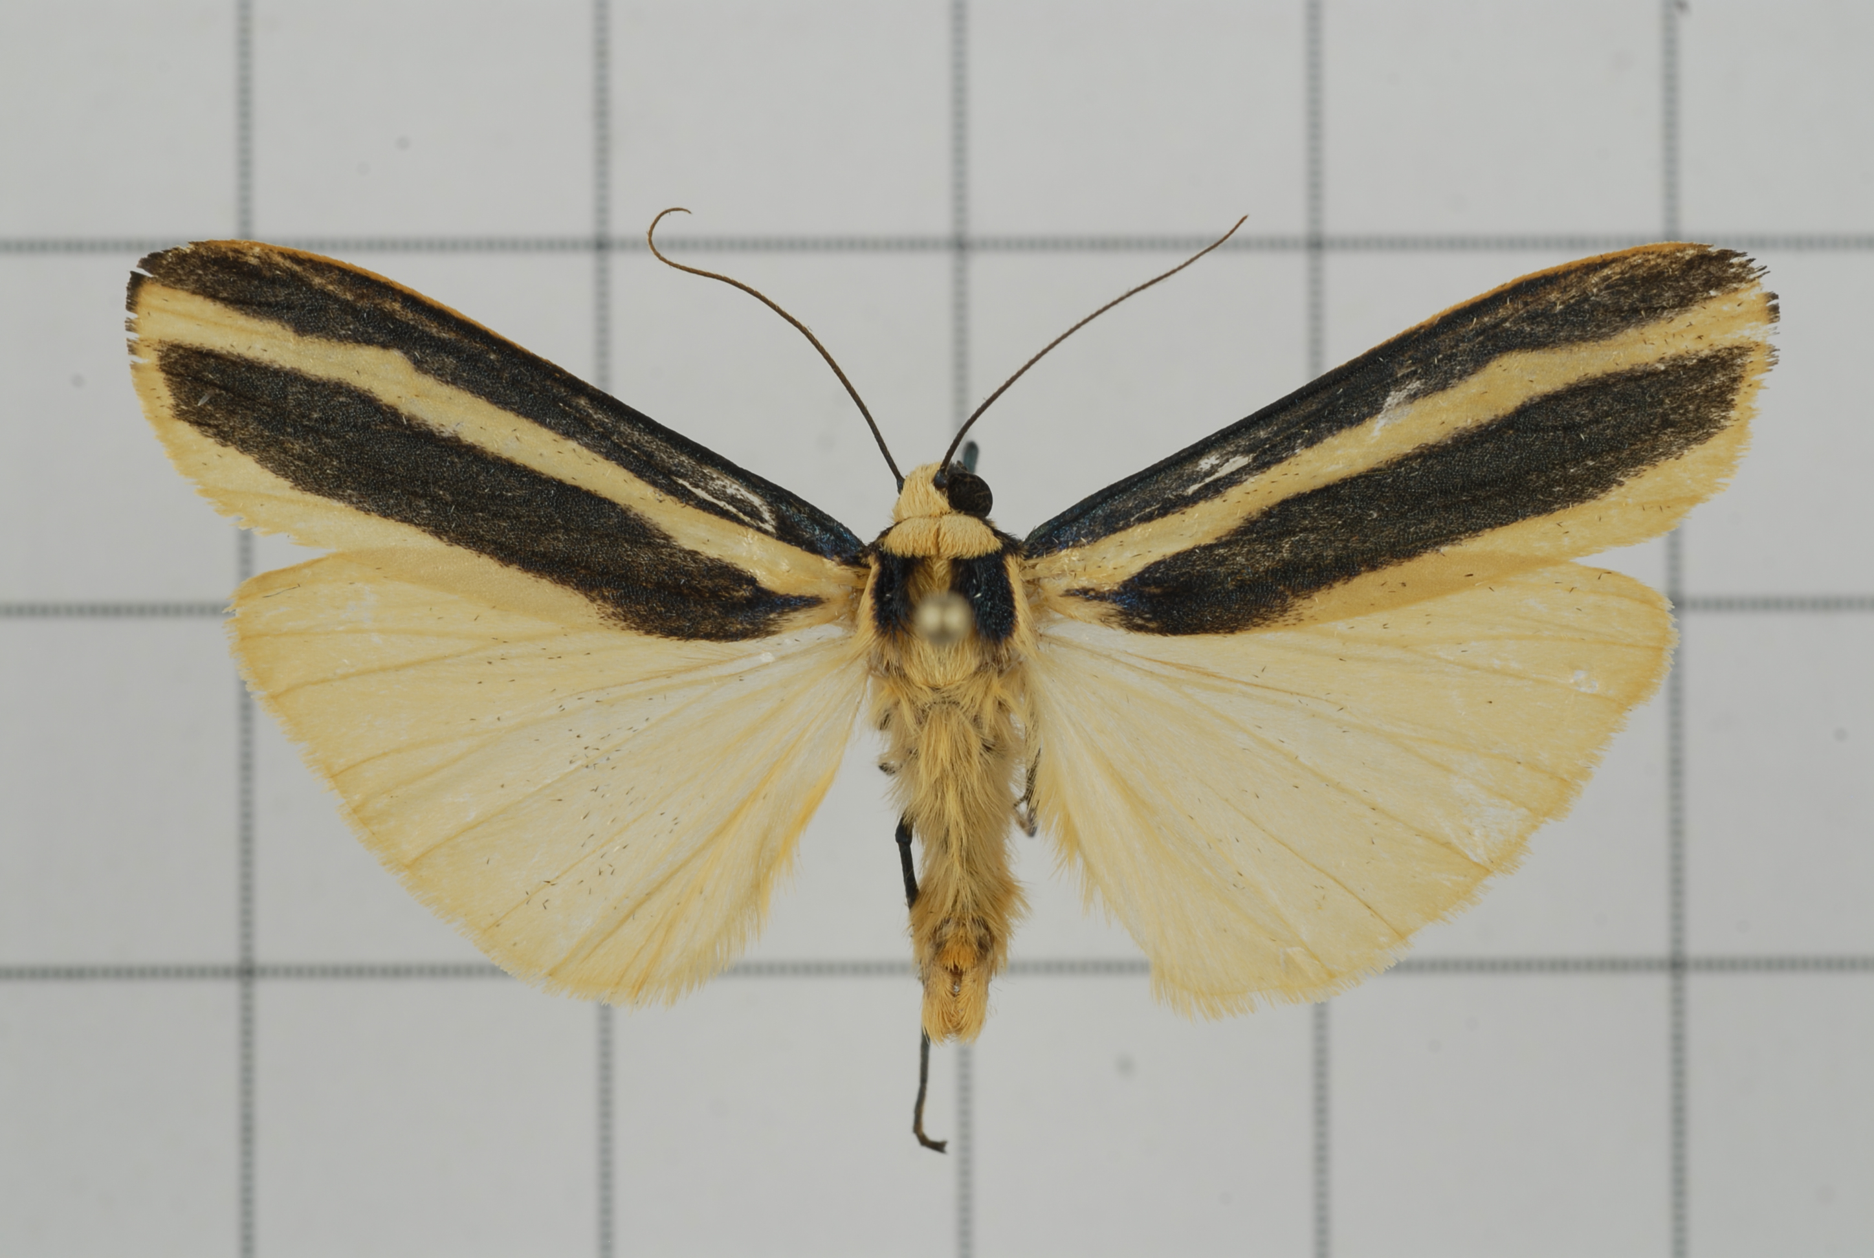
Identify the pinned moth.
Chrysorabdia vilemani
